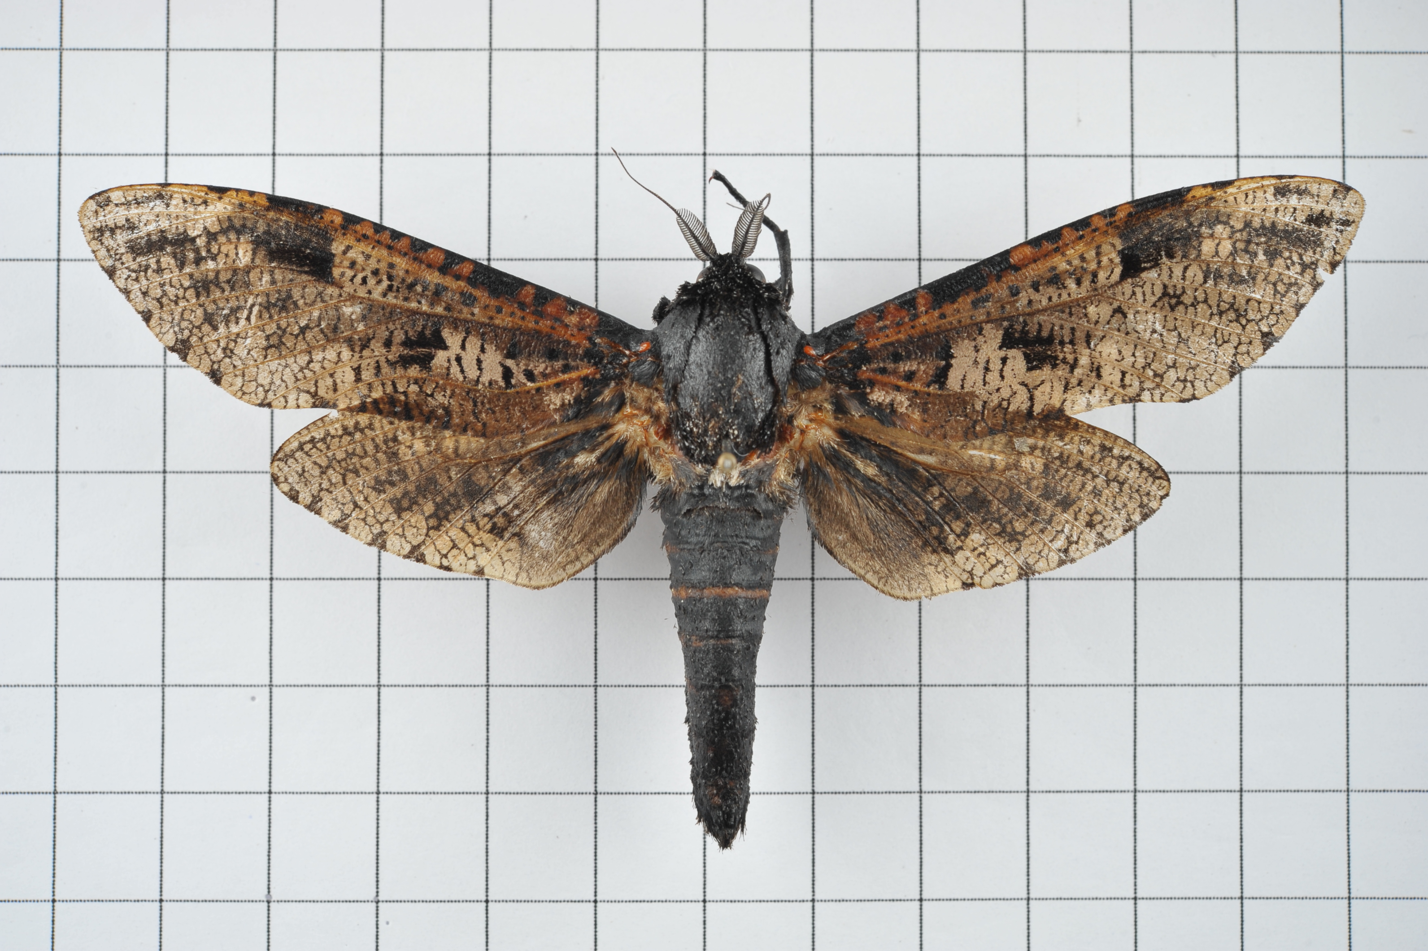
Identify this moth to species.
Xyleutes strix
